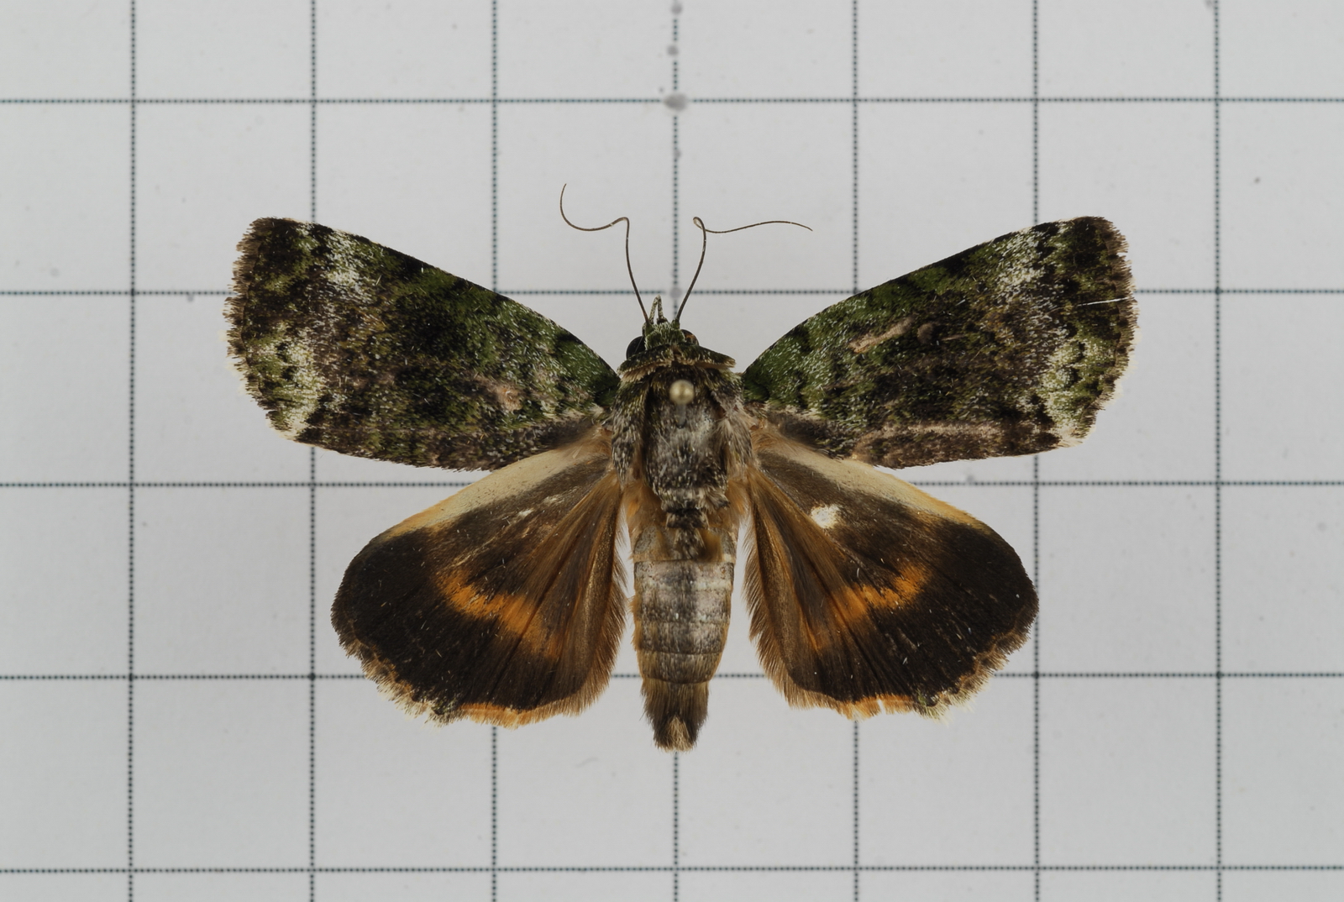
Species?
Blenina chlorophila
